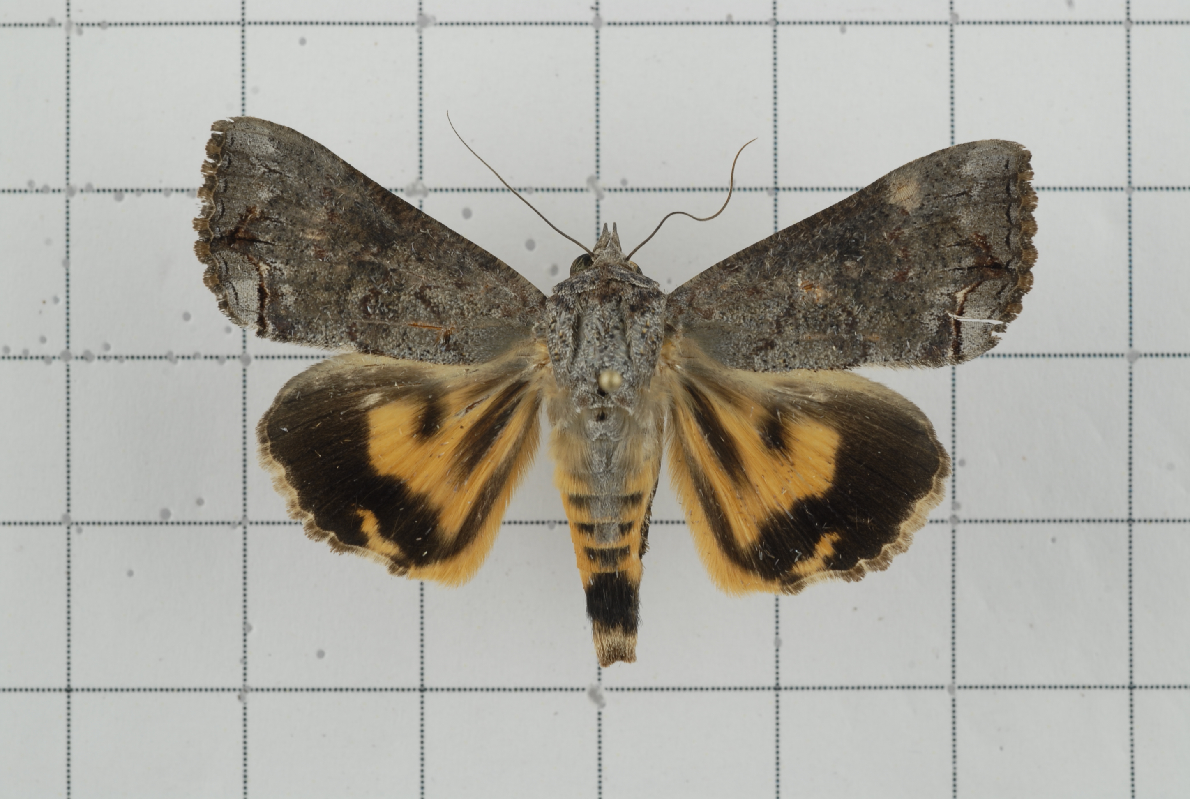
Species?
Hypocala deflorata deflorata
